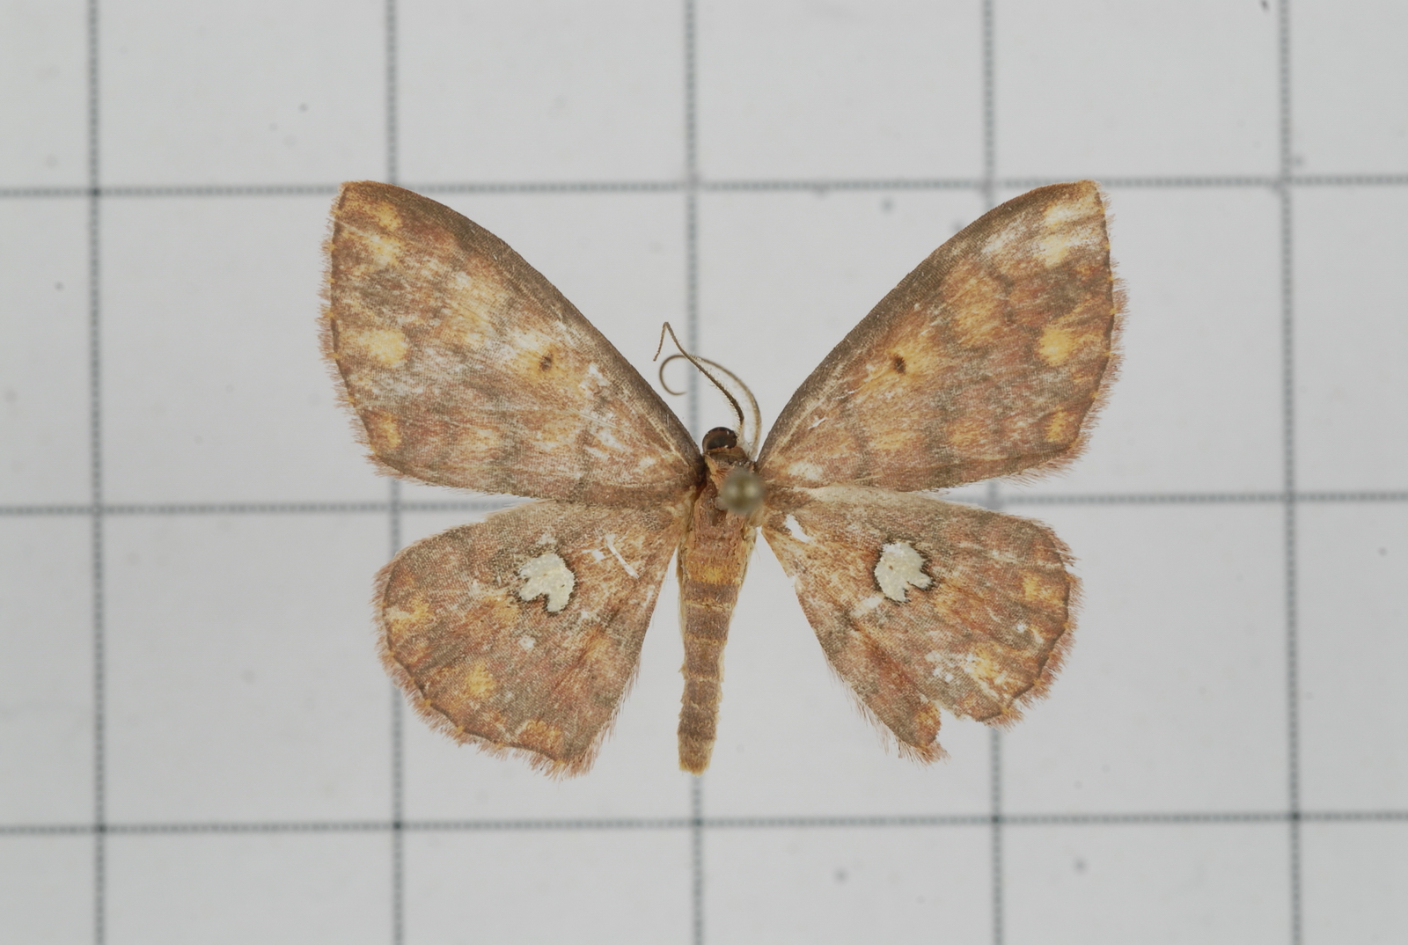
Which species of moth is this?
Discoglypha locupletata
